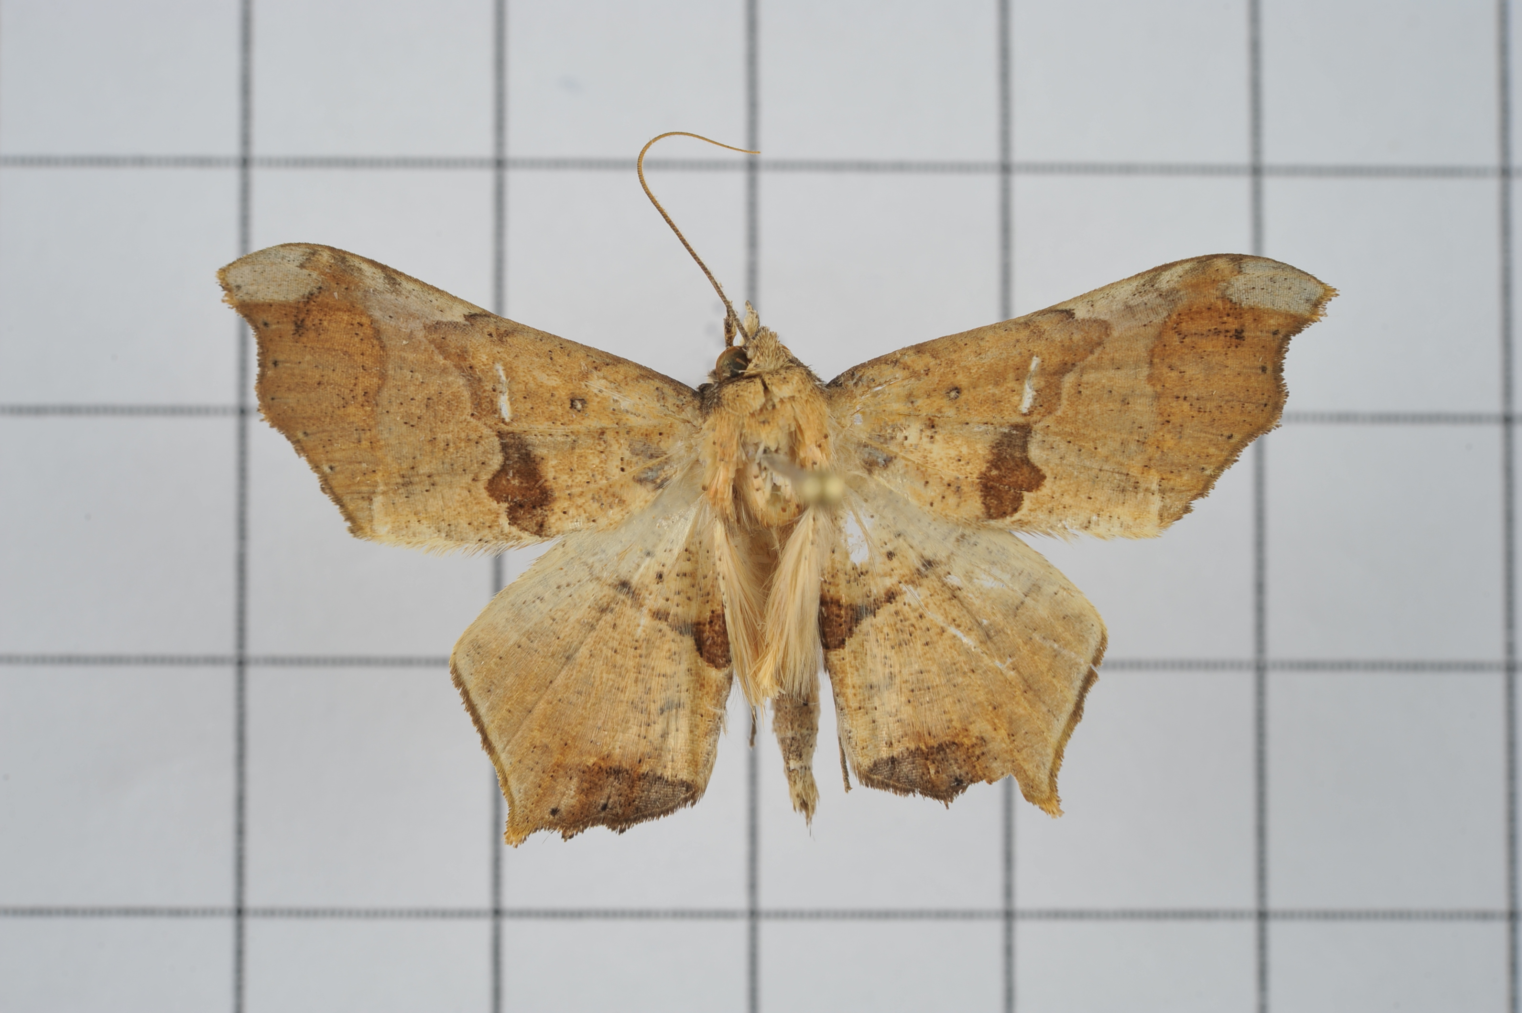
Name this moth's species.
Semiothisops macariata
